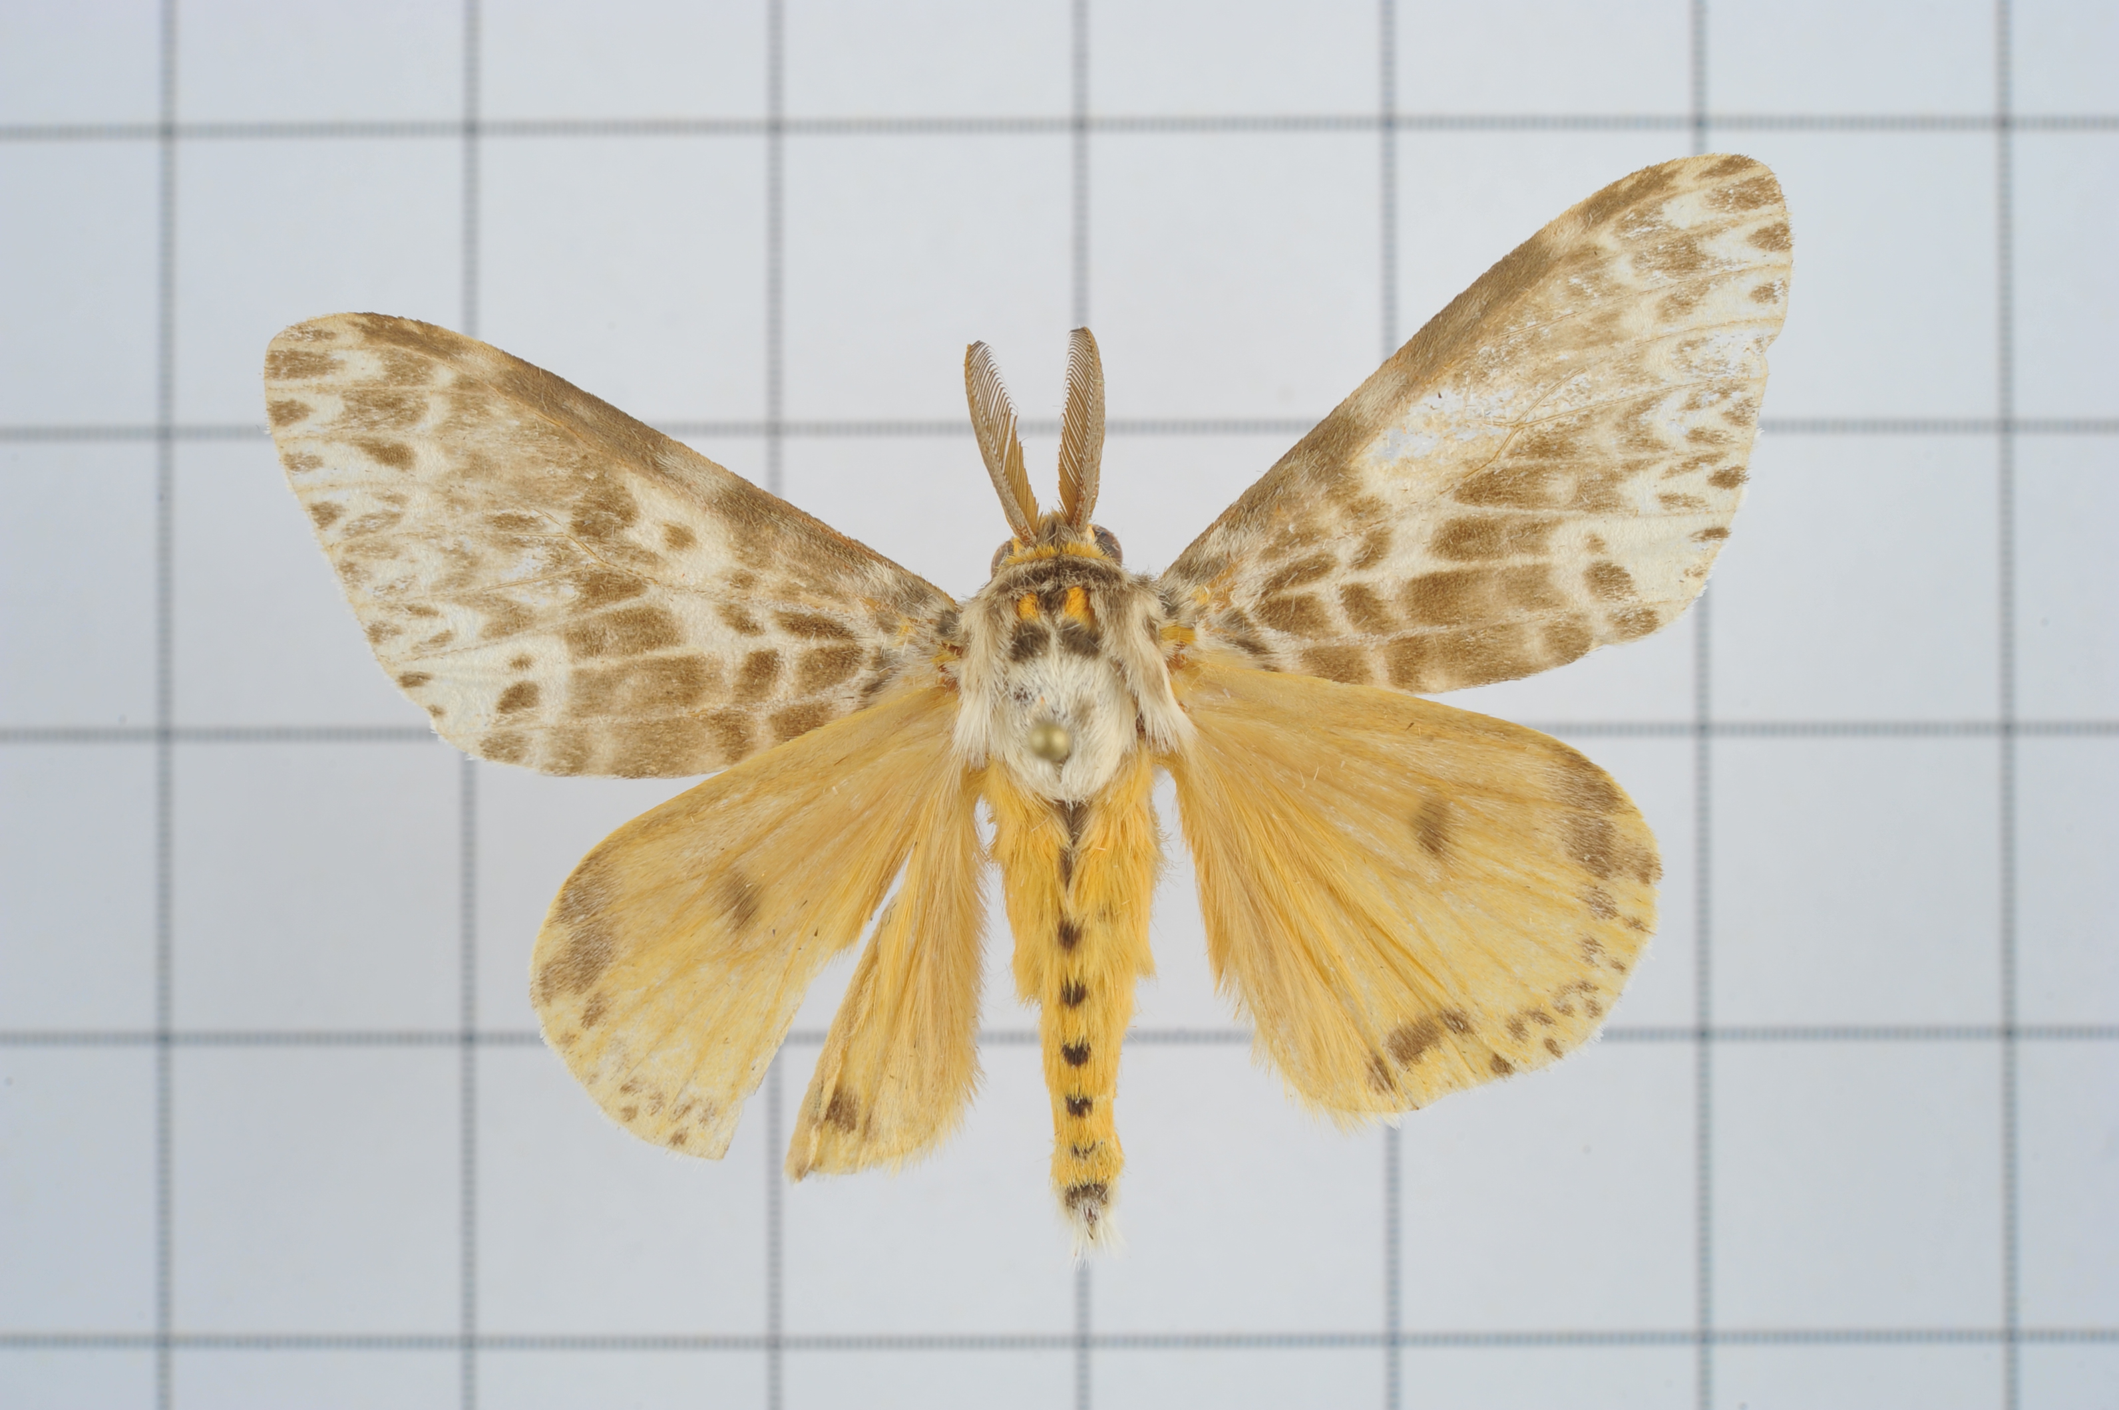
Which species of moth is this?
Lymantria mathura subpallida
